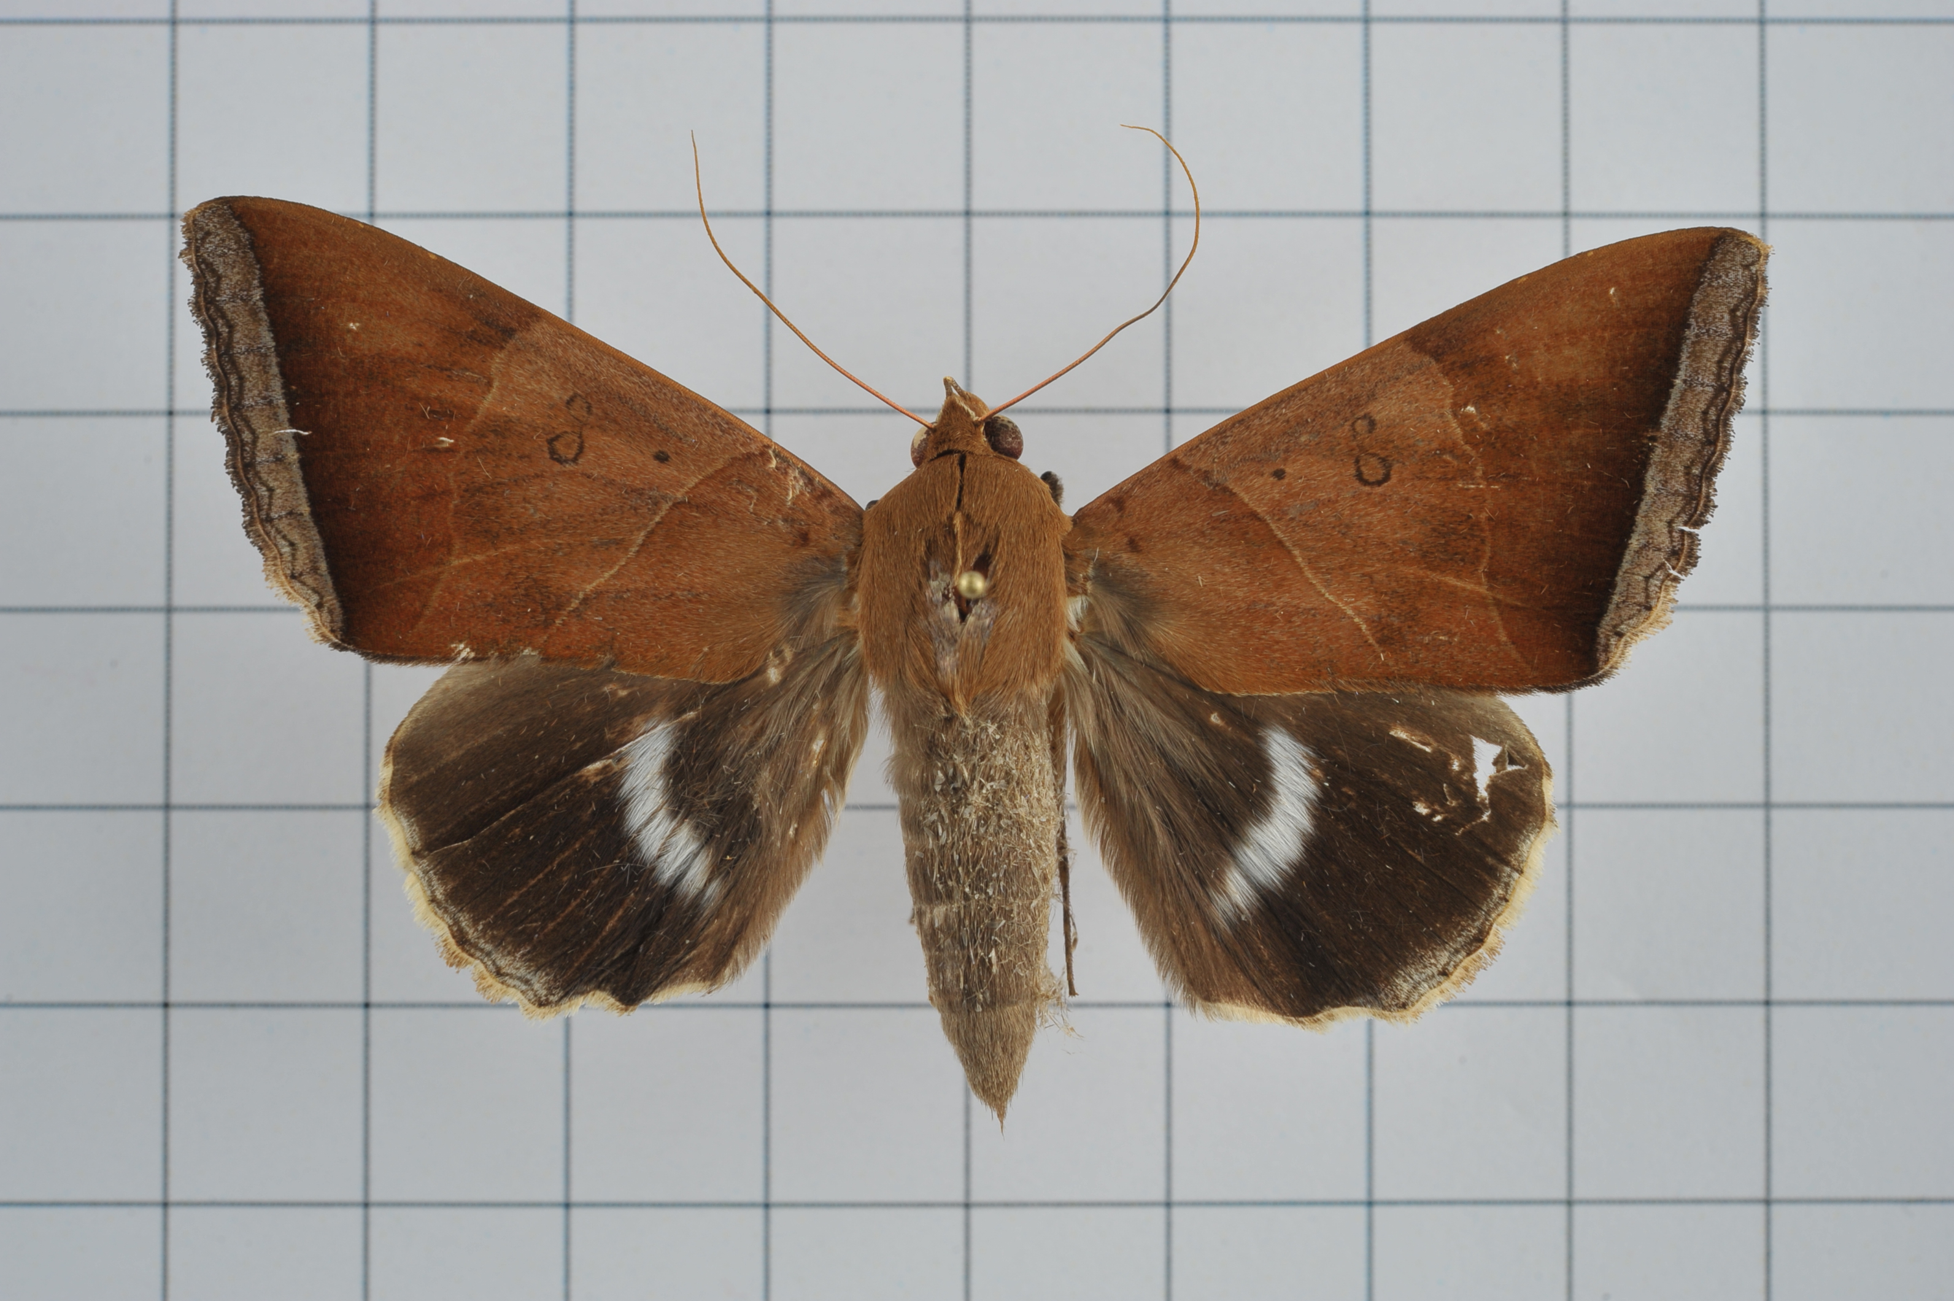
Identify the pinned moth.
Artena dotata
